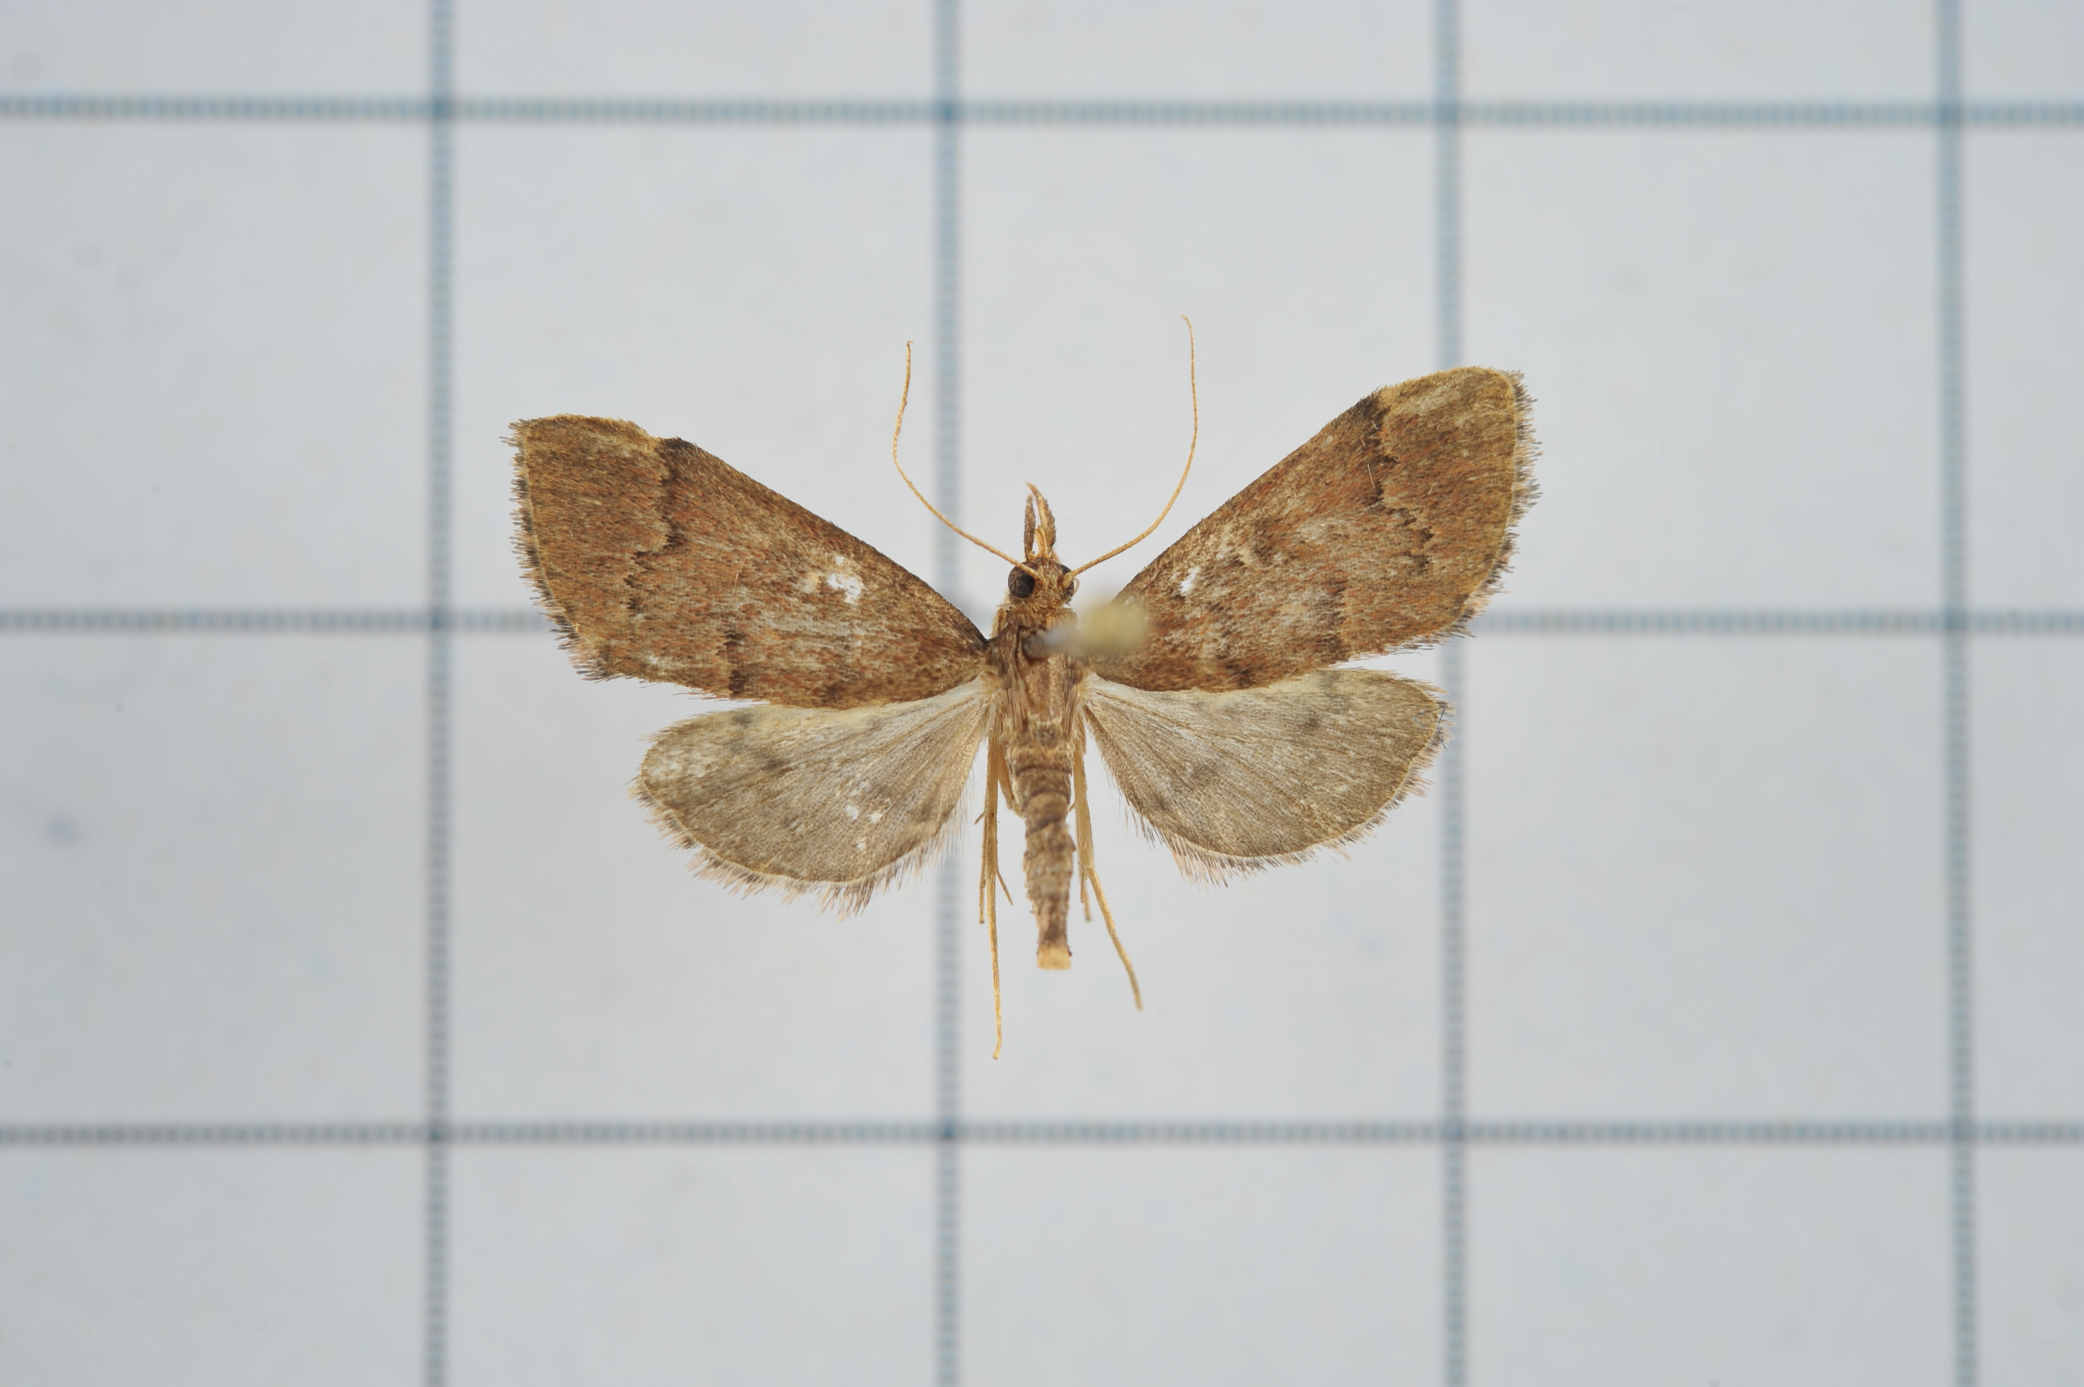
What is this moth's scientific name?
Camptomastix hisbonalis
